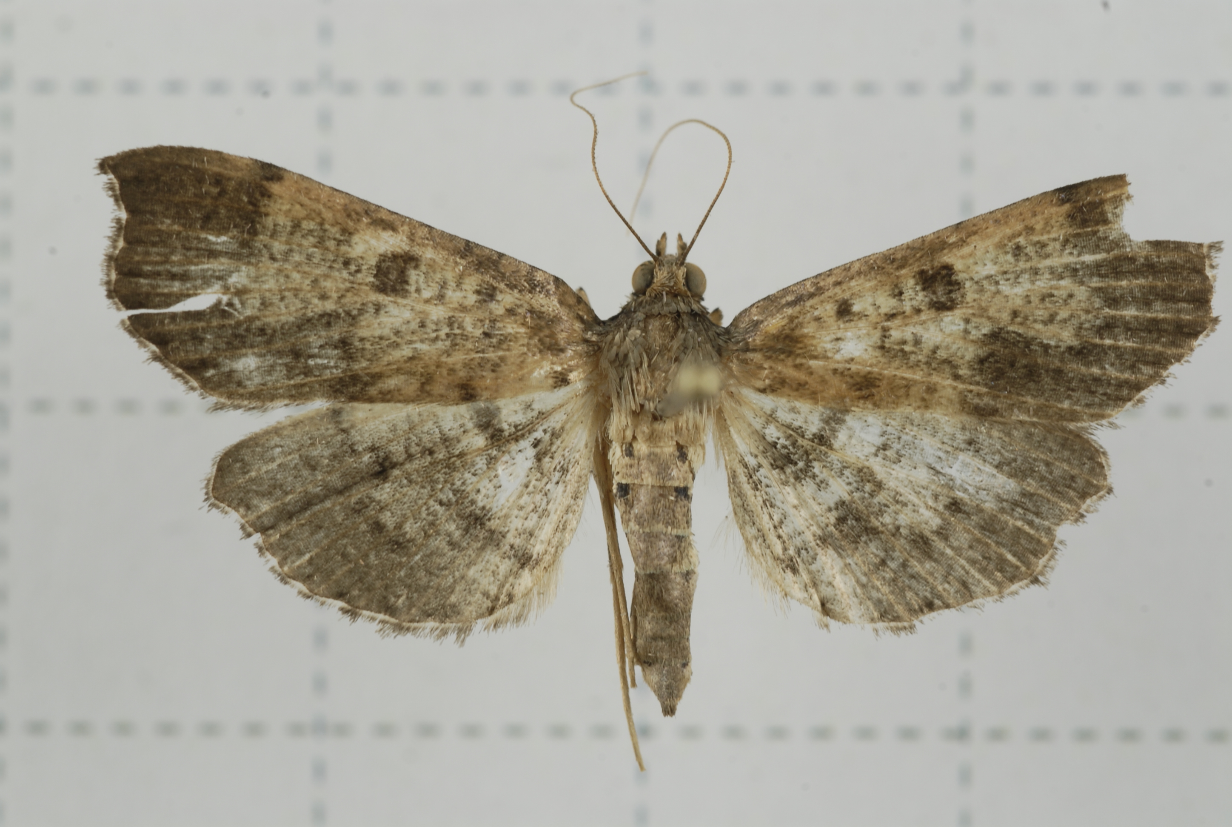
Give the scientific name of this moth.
Ceratarcha umbrosa
